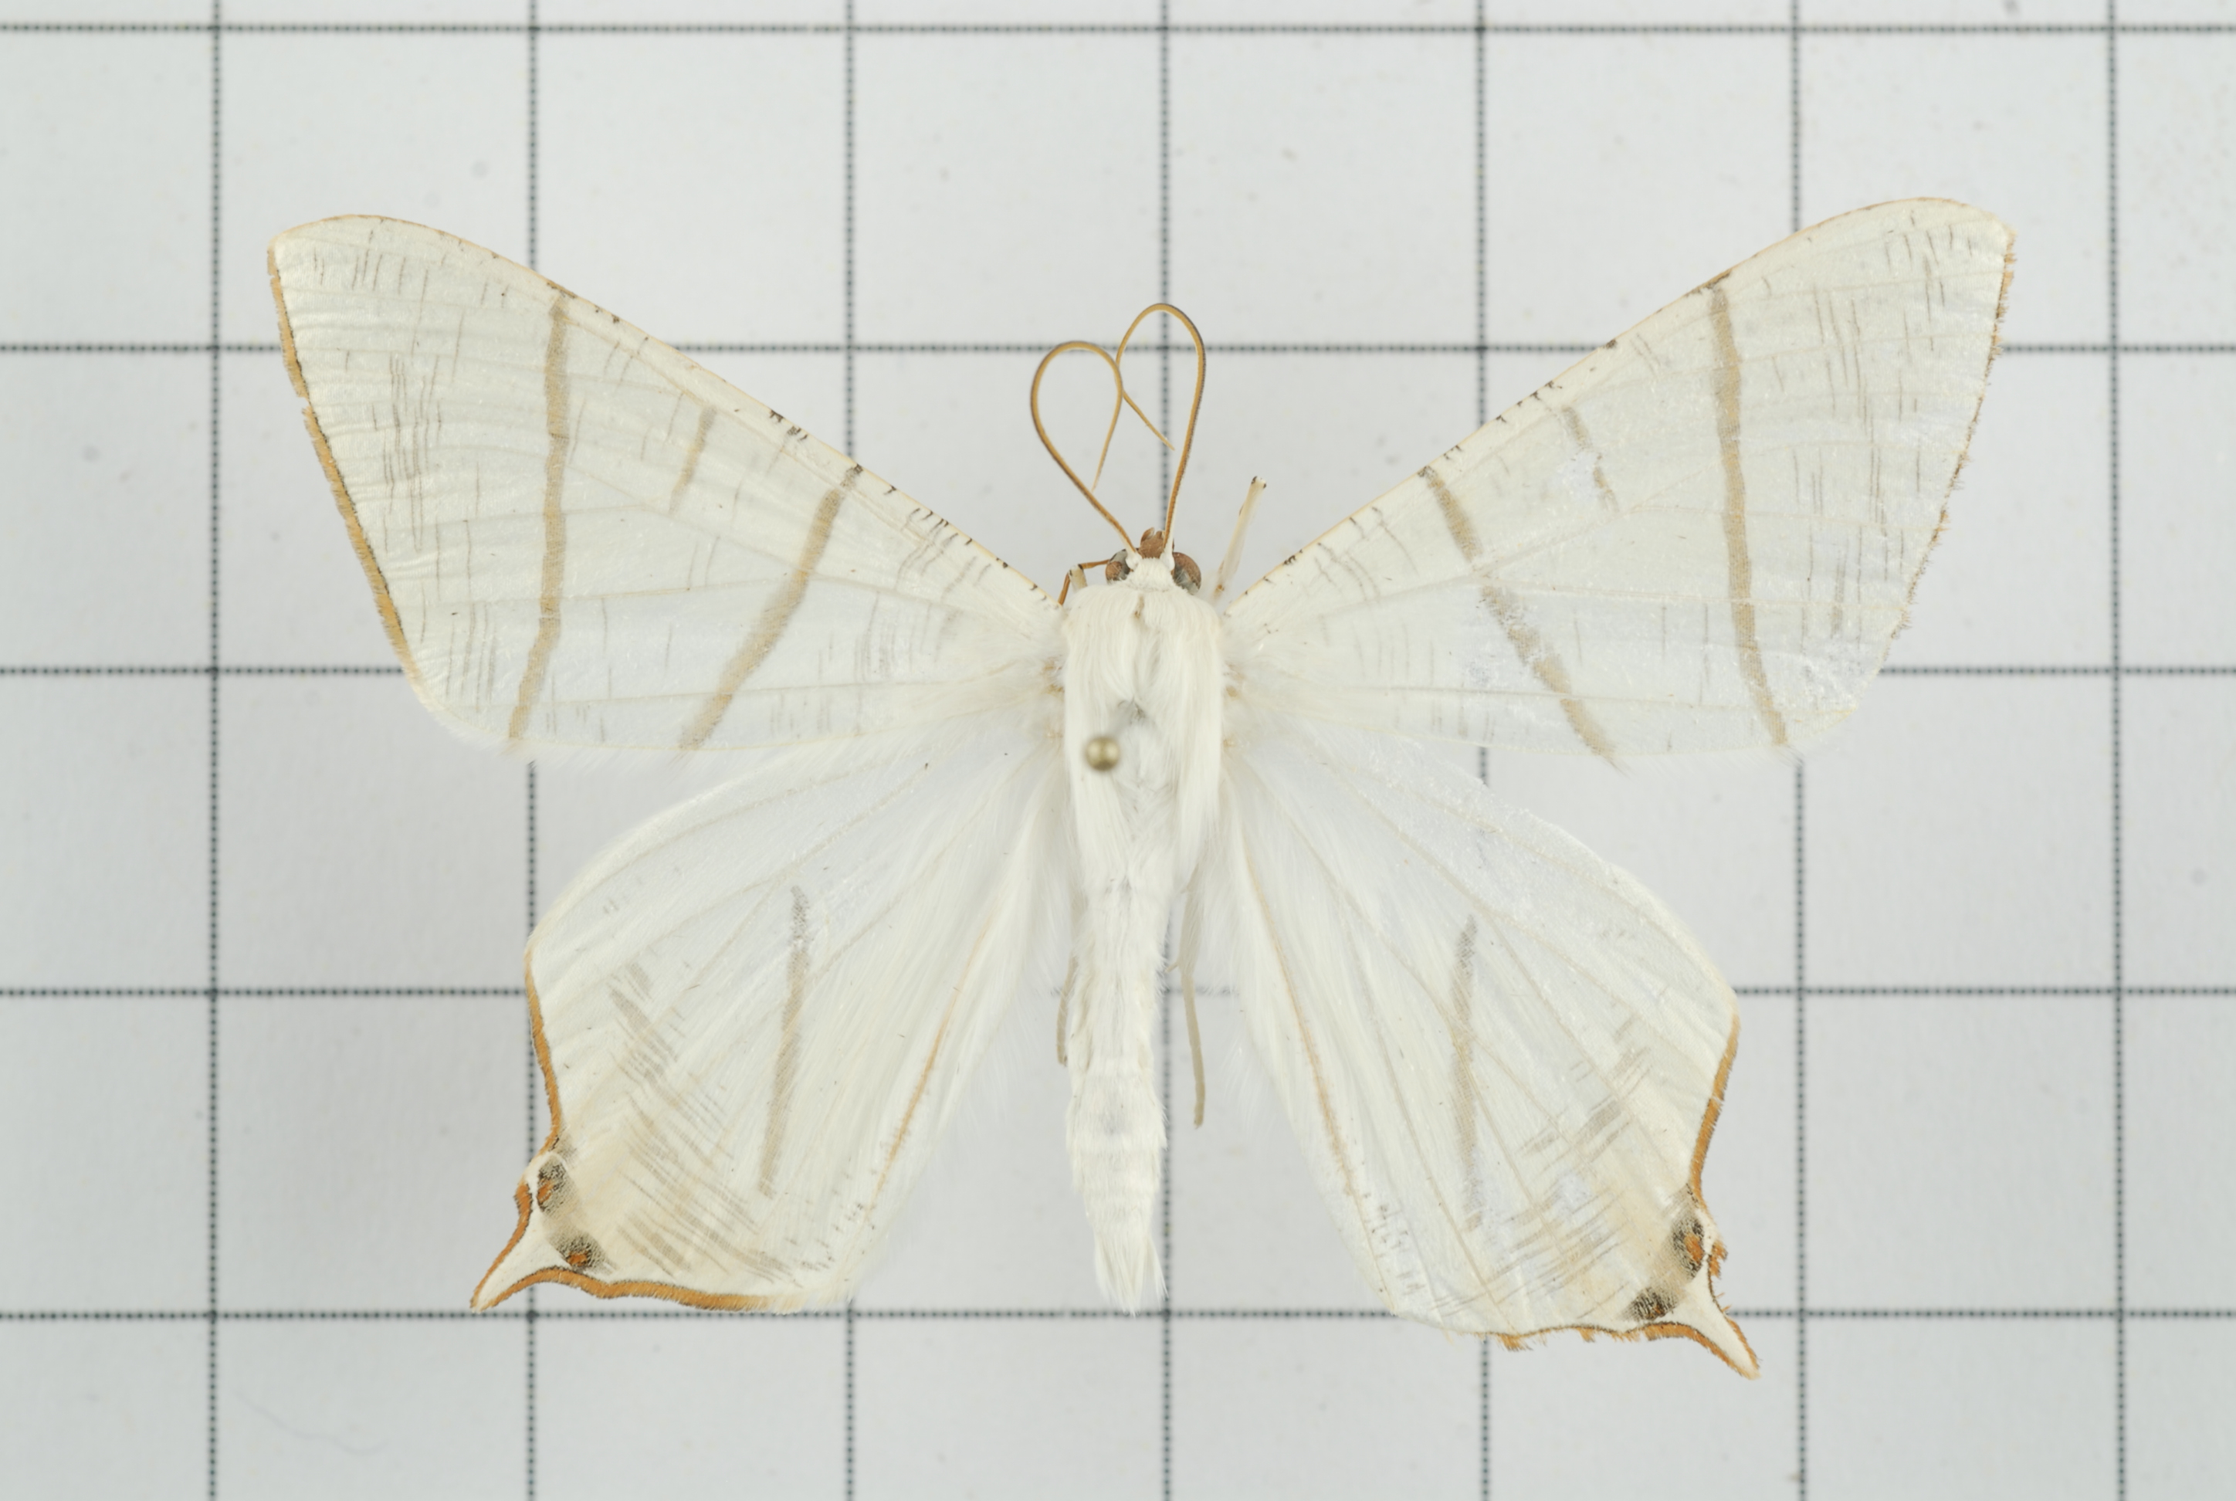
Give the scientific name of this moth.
Ourapteryx yerburii virescens
